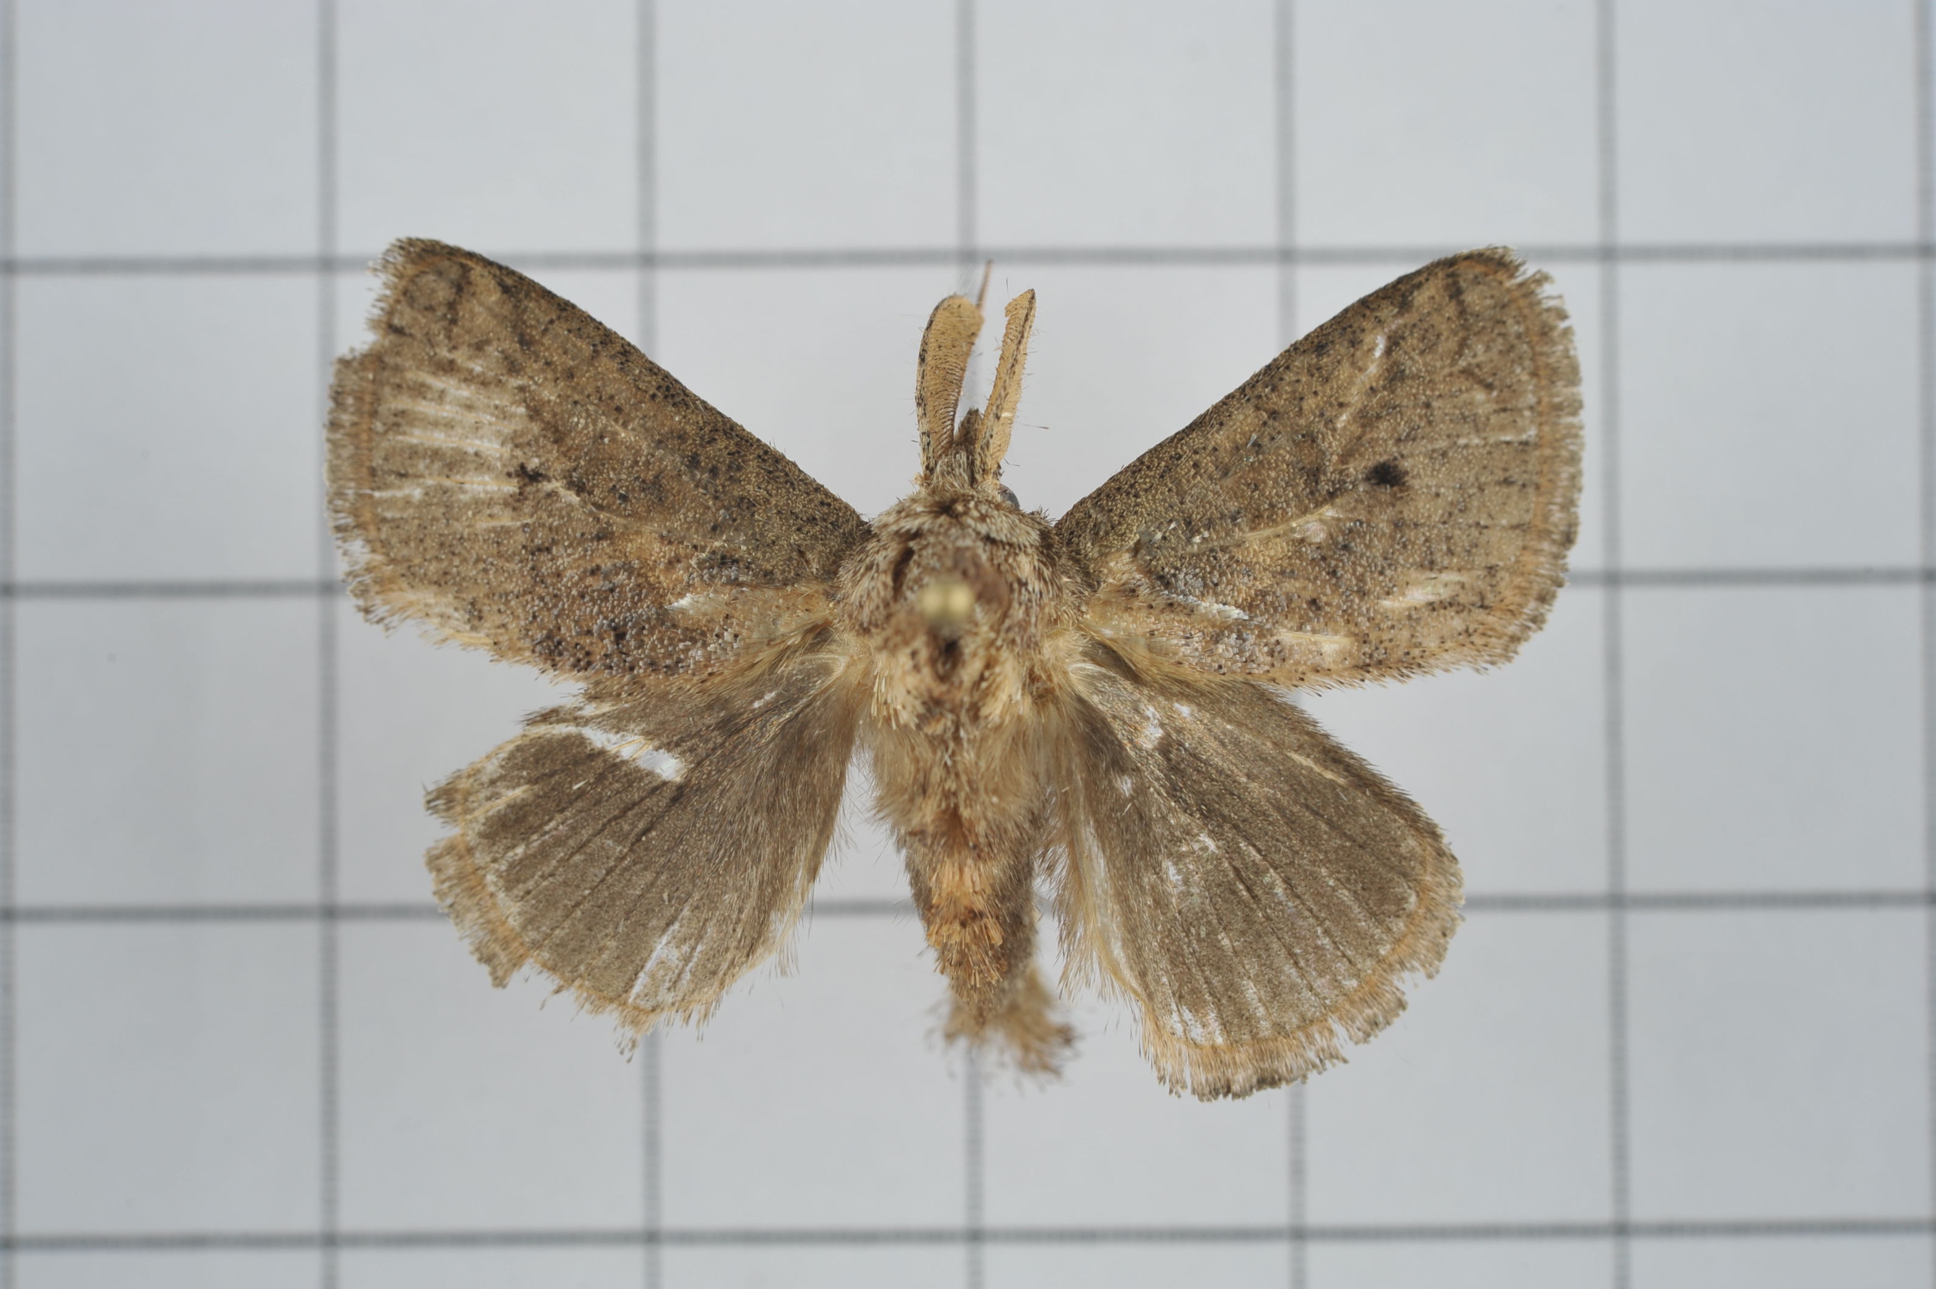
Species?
Susica sinensis
